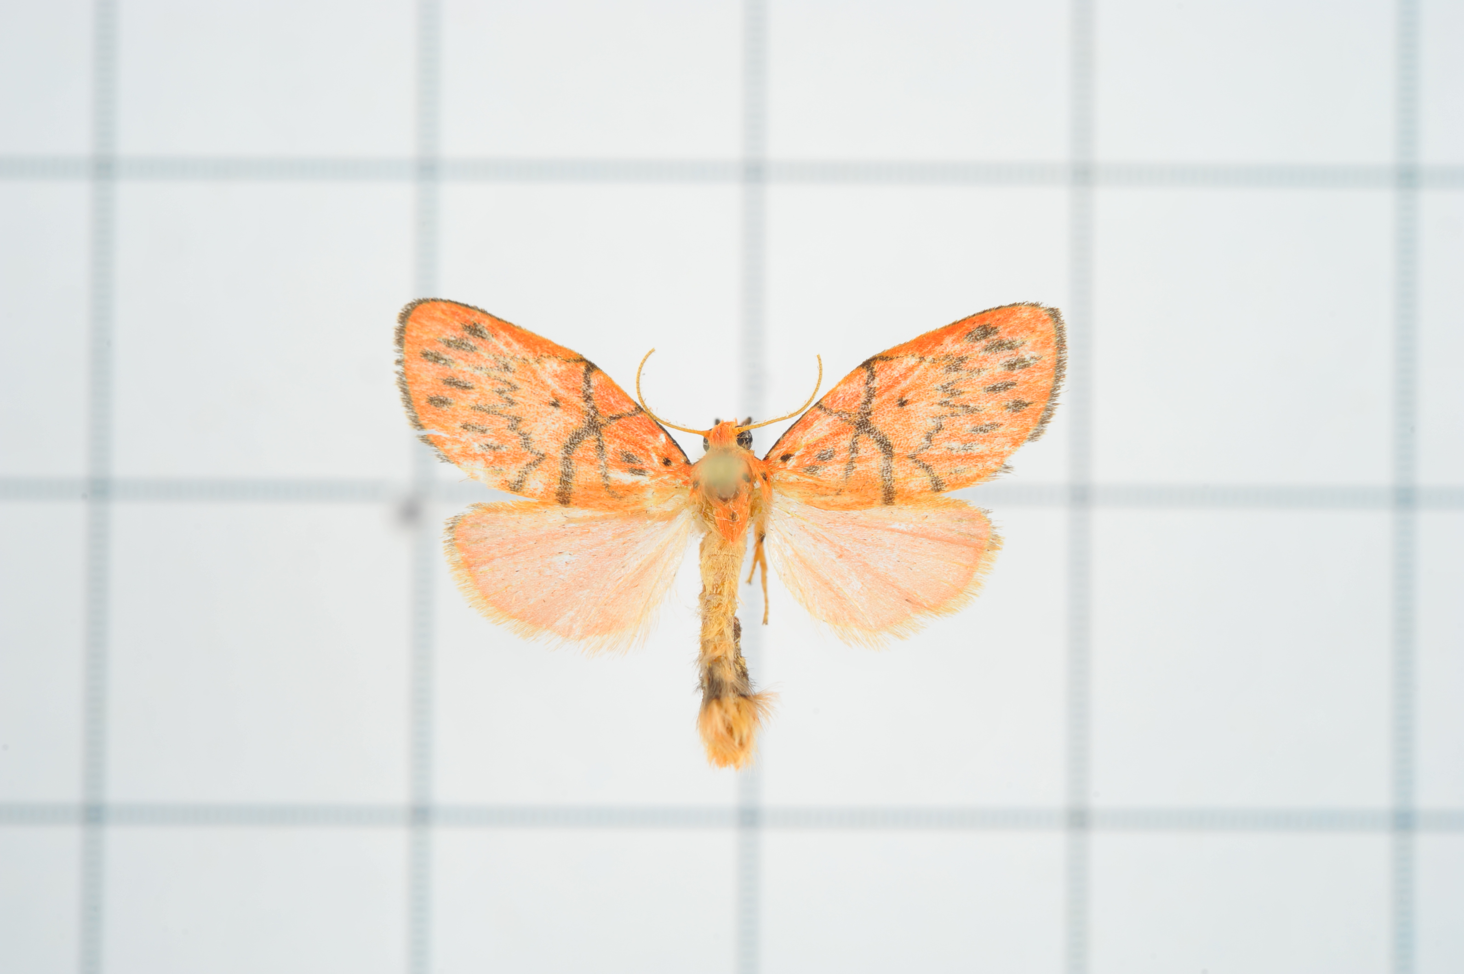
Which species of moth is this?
Aberrasine lichenshihi
